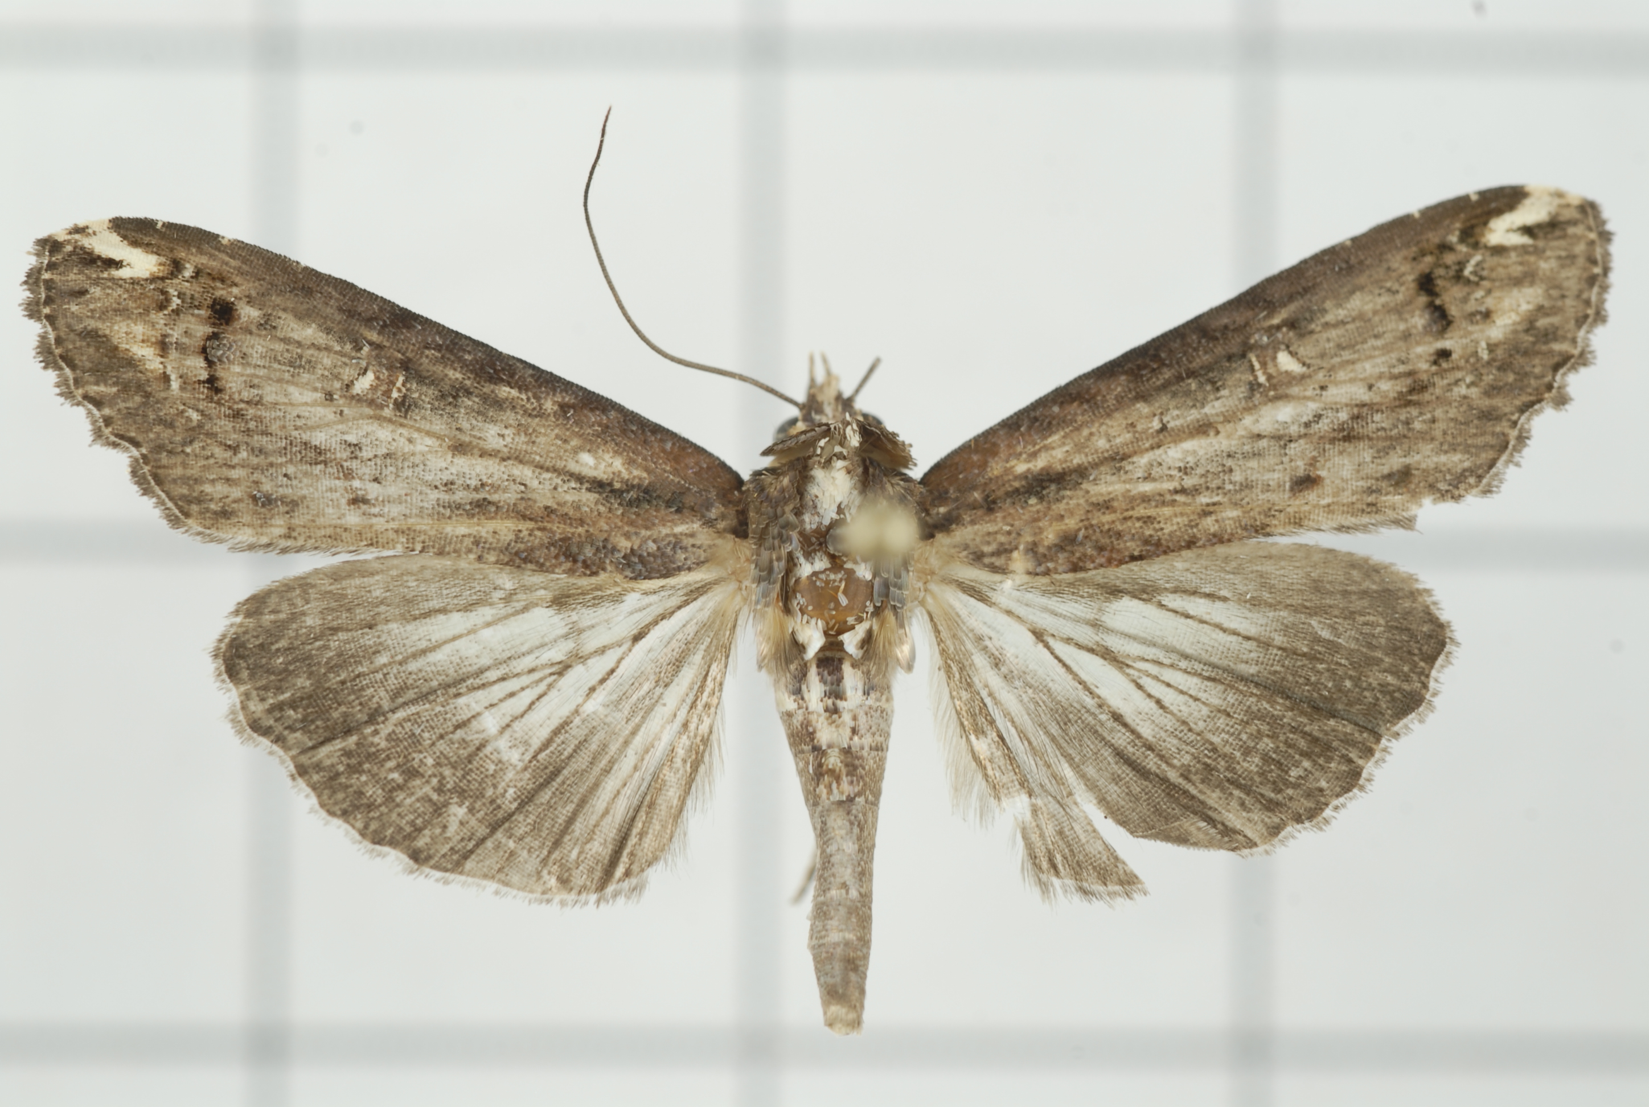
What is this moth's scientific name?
Lophoptera brunnama
